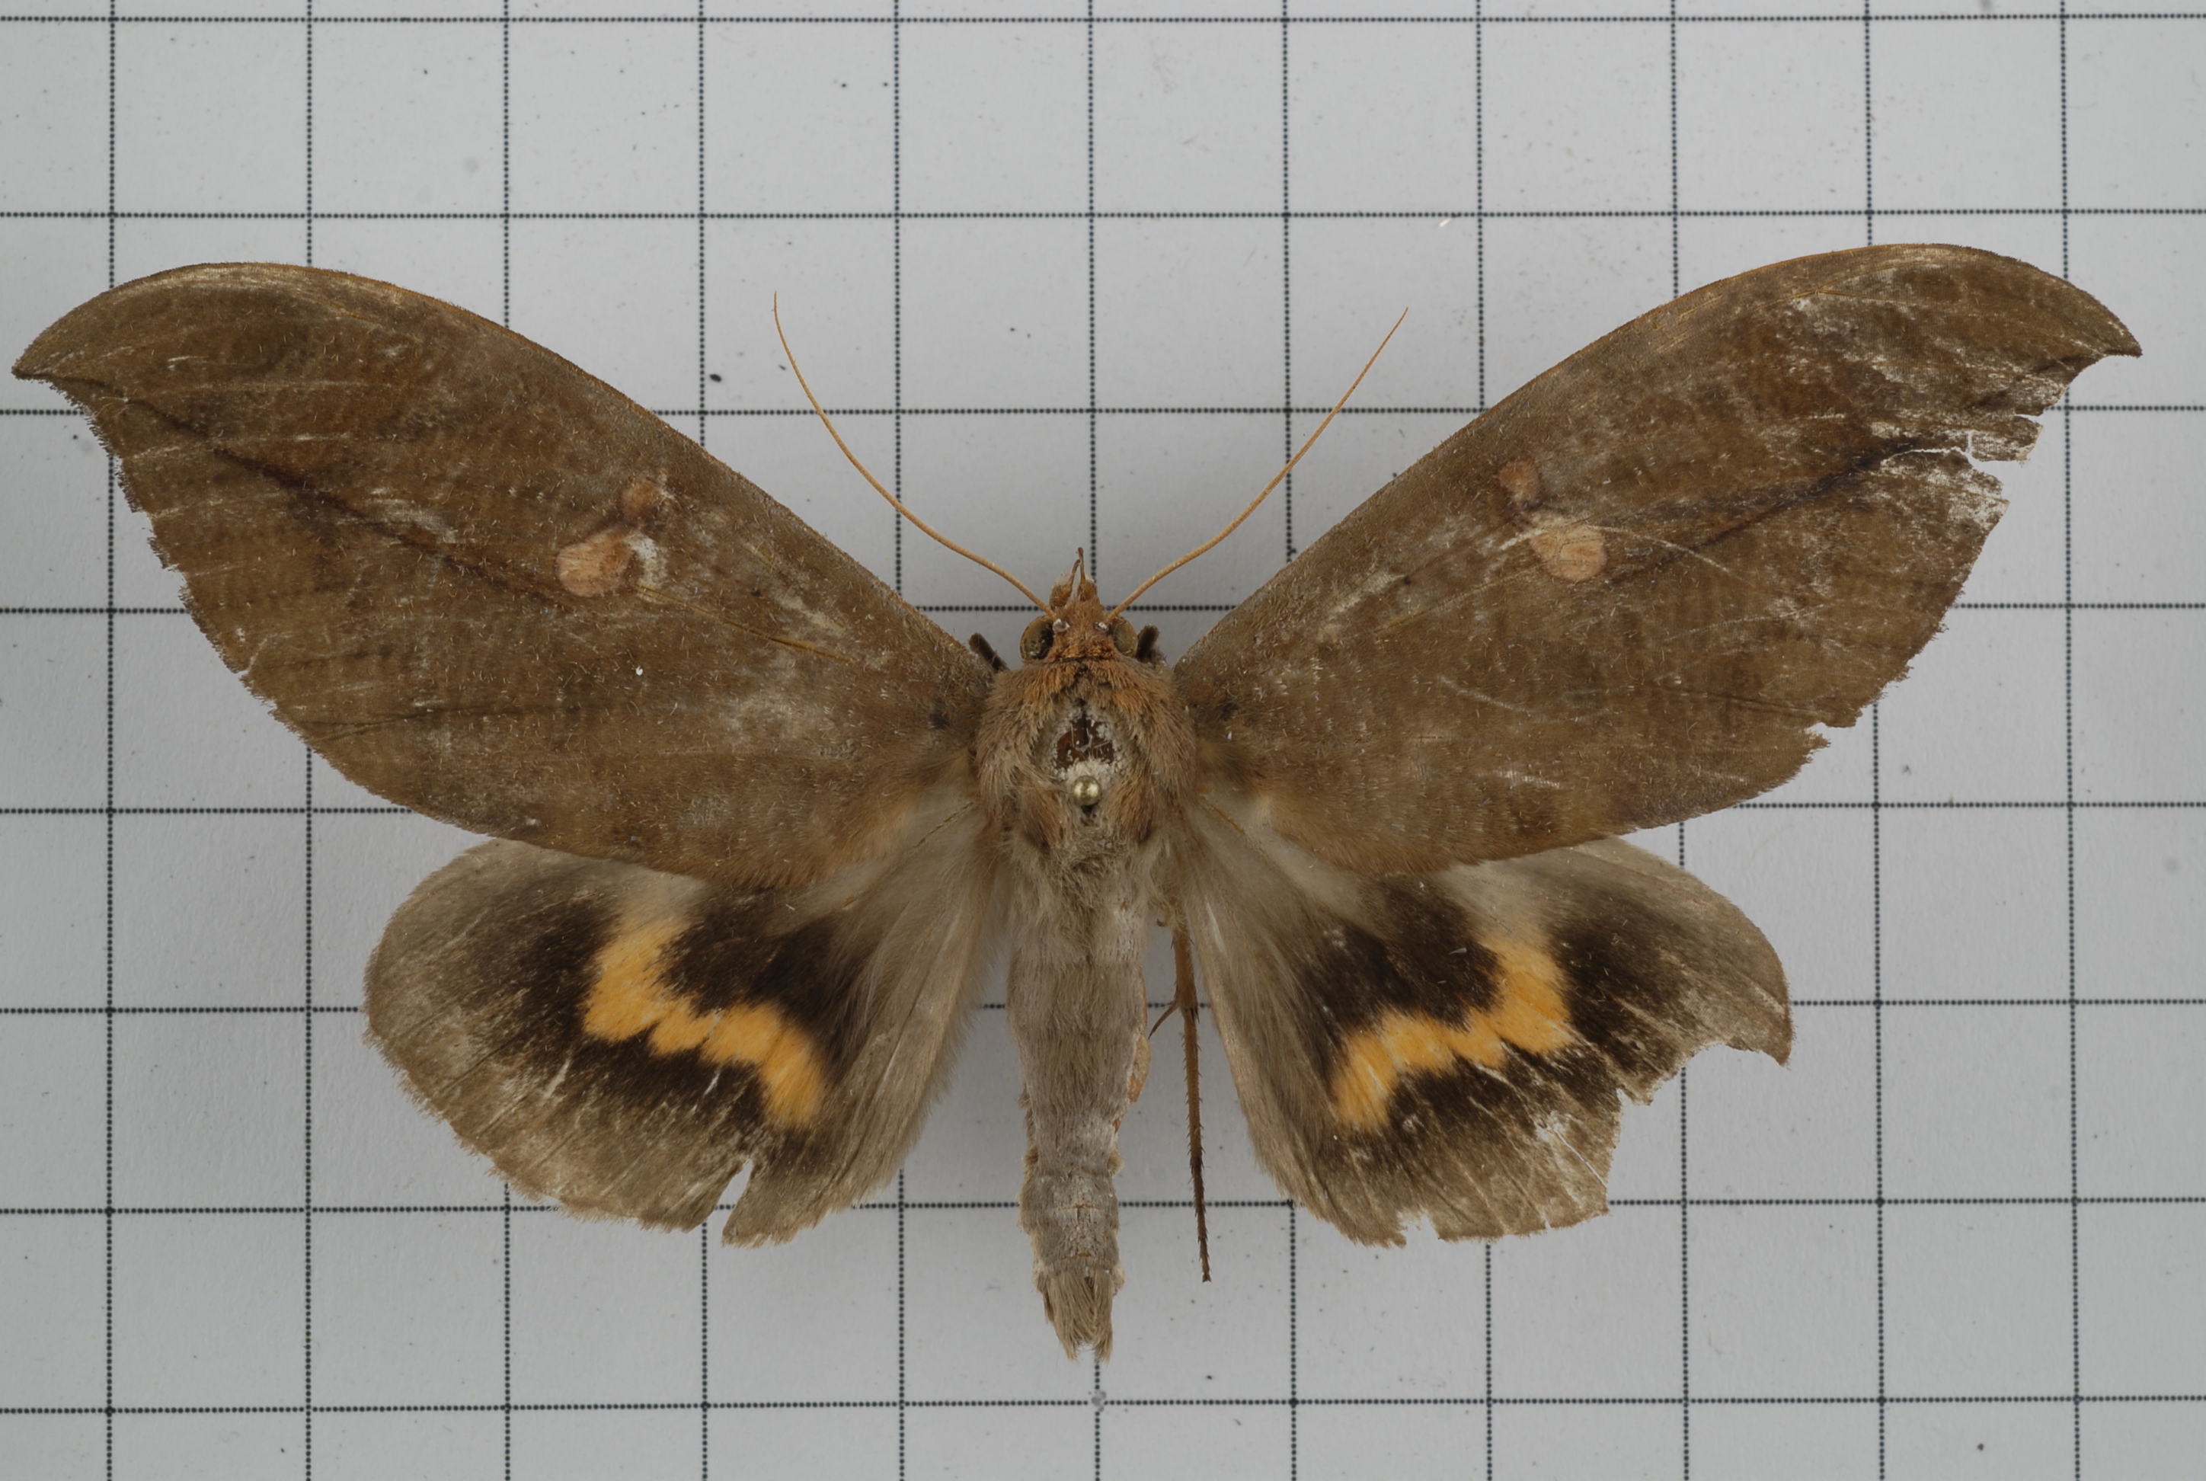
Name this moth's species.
Phyllodes eyndhovii
